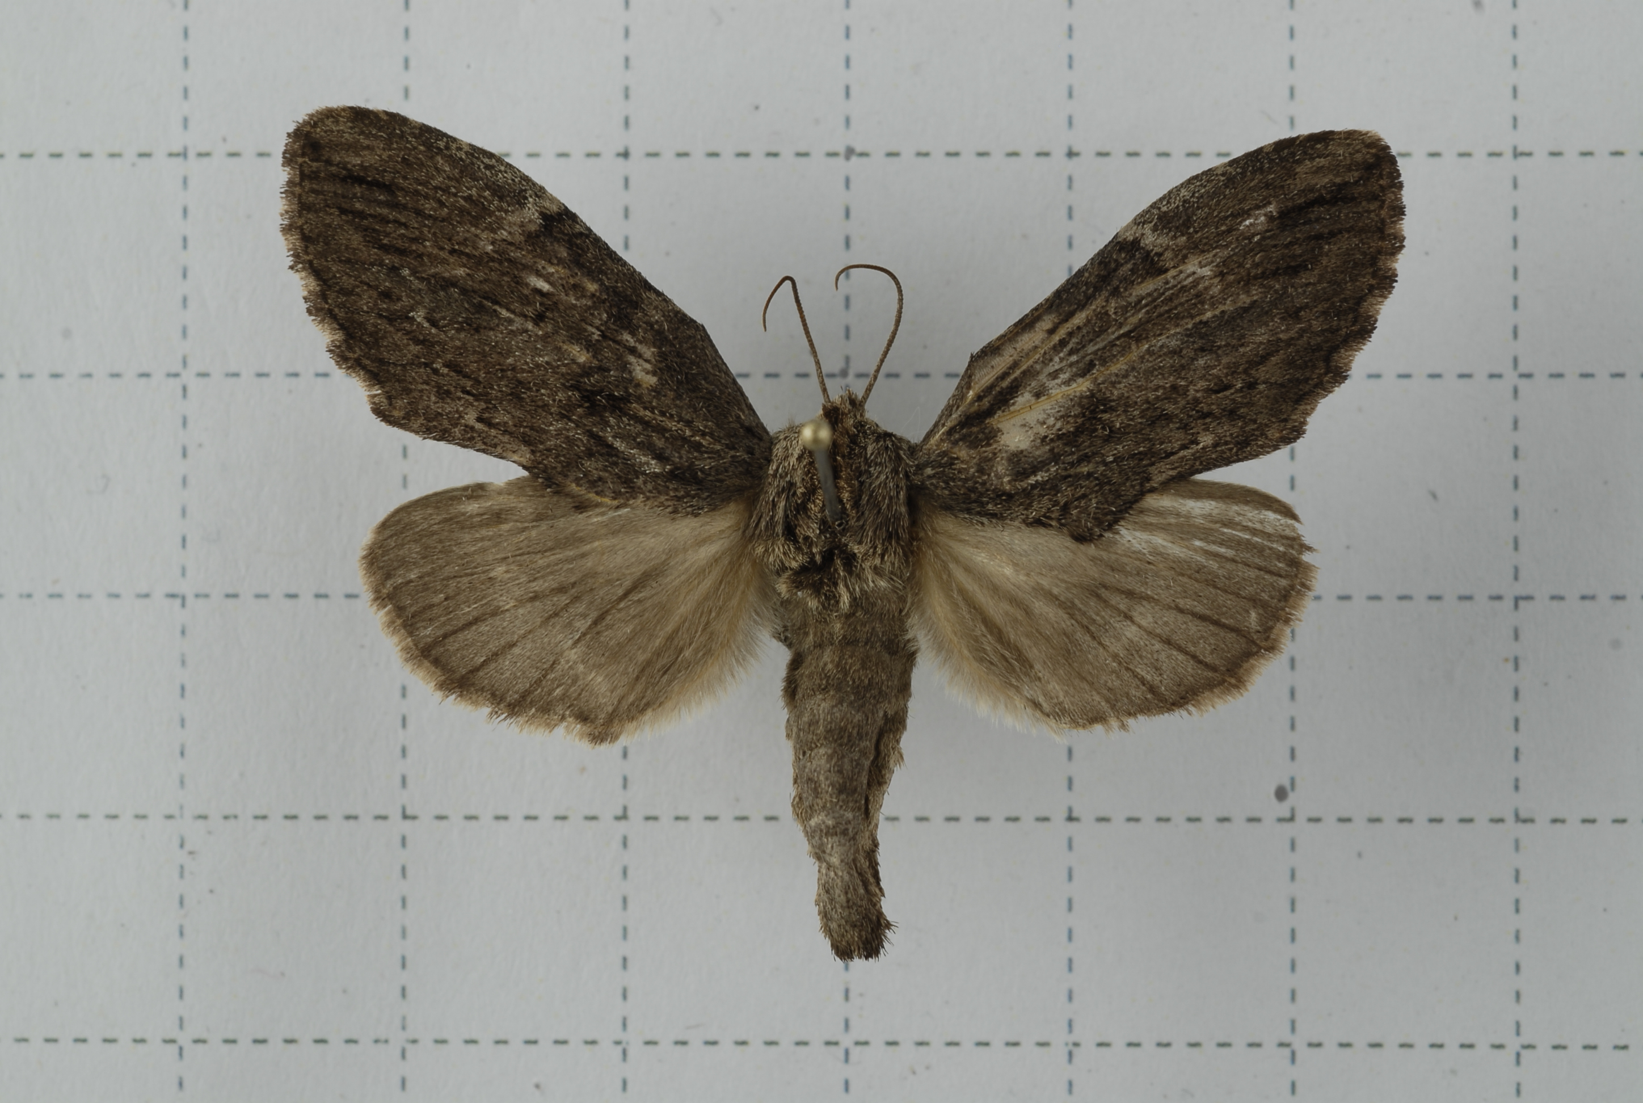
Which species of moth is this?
Allodontoides tenebrosa
